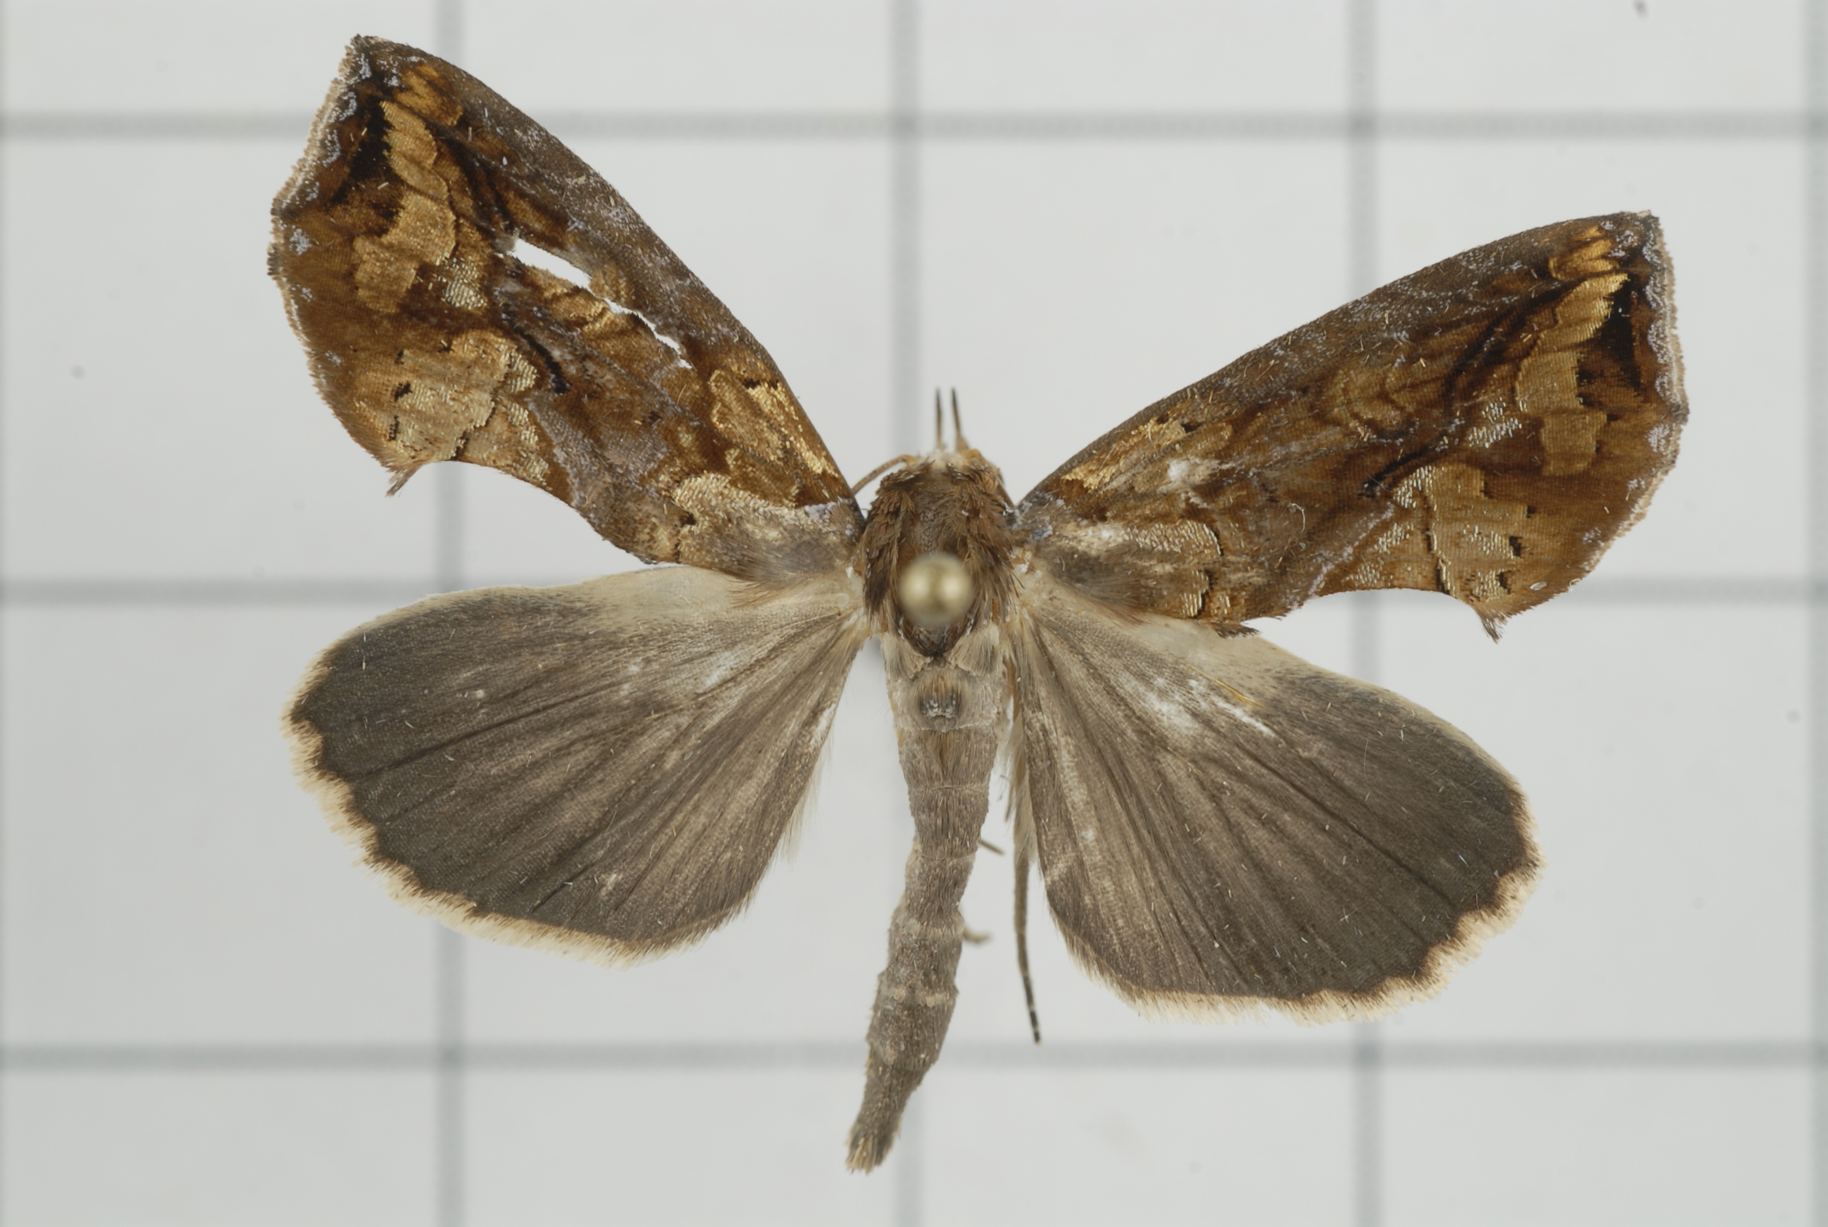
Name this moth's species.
Plusiodonta coelonota
